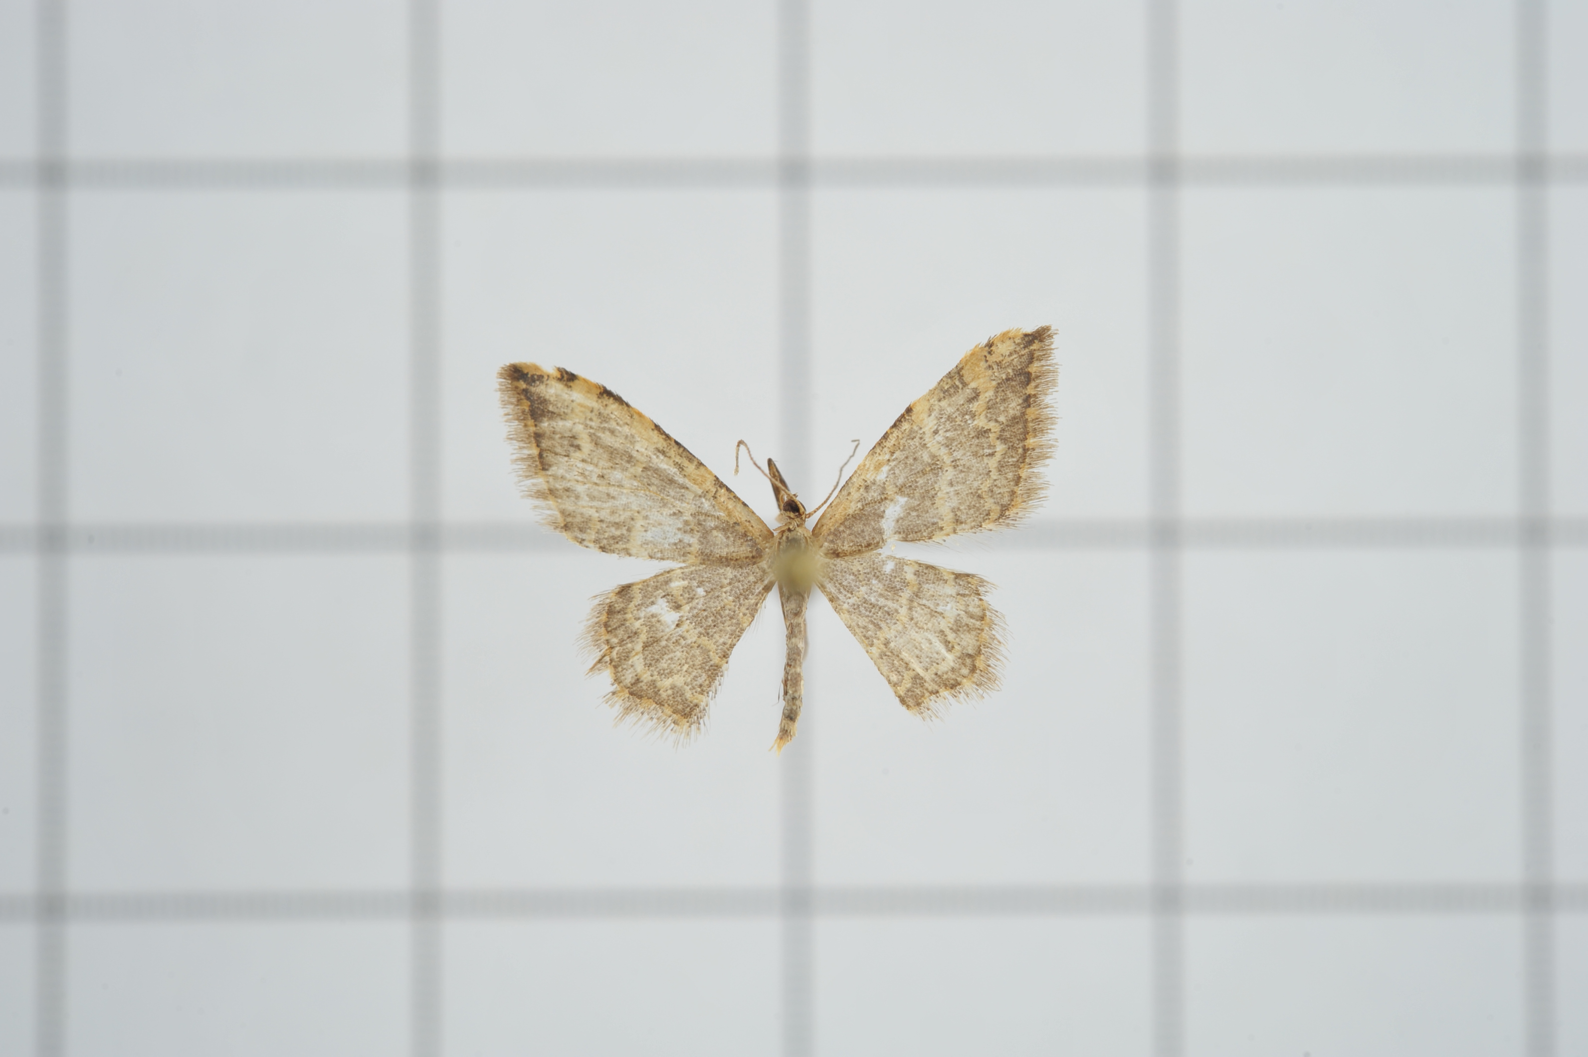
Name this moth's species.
Lophophleps purpurea
